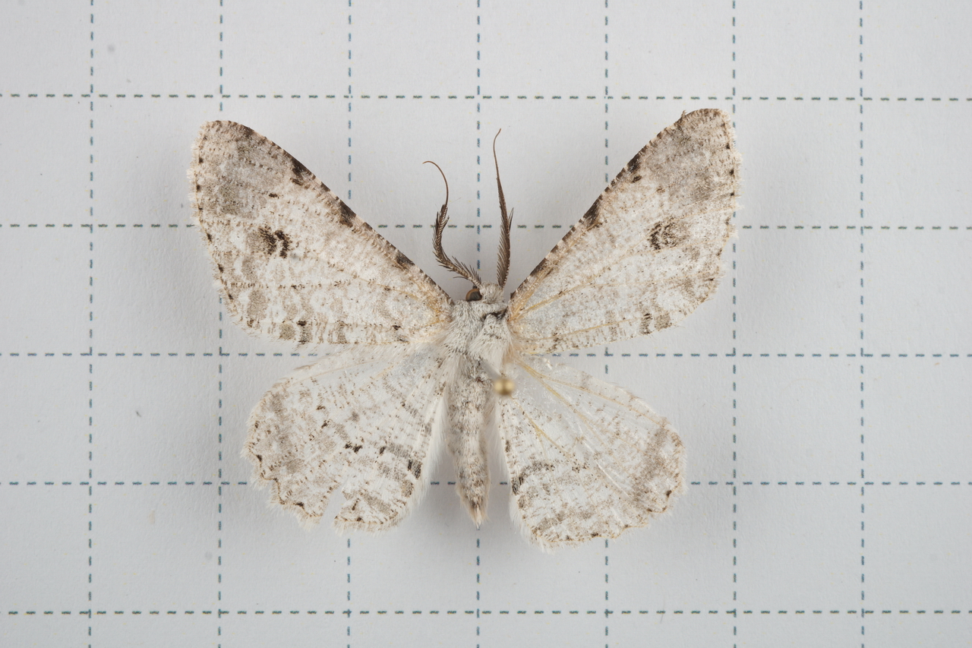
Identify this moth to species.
Lassaba parvalbidaria parvalbidaria
